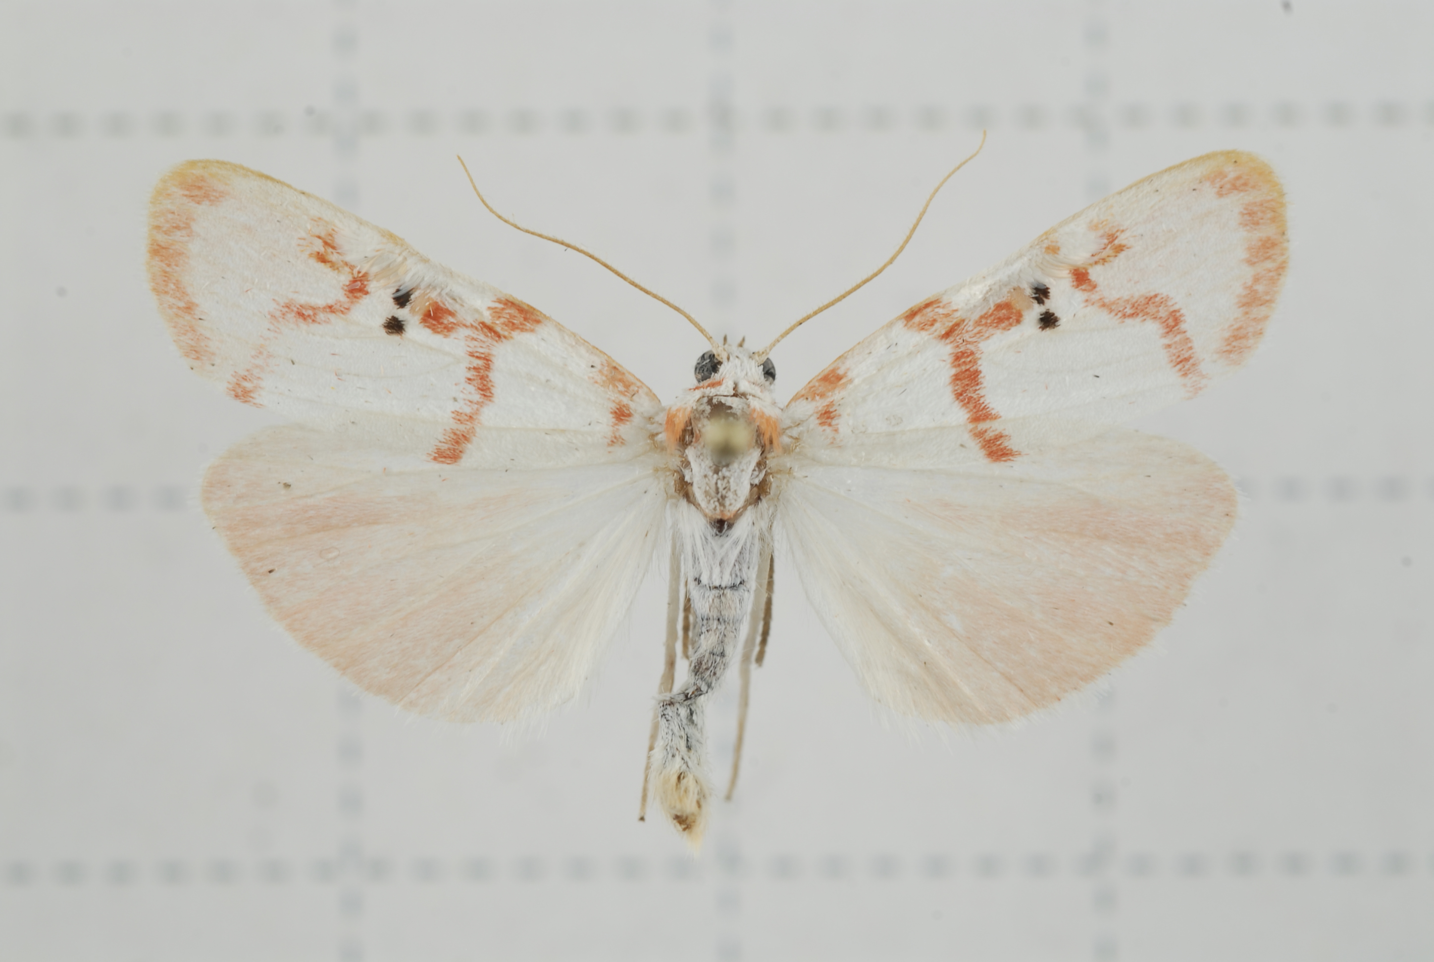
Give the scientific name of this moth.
Cyana hamata hamata
